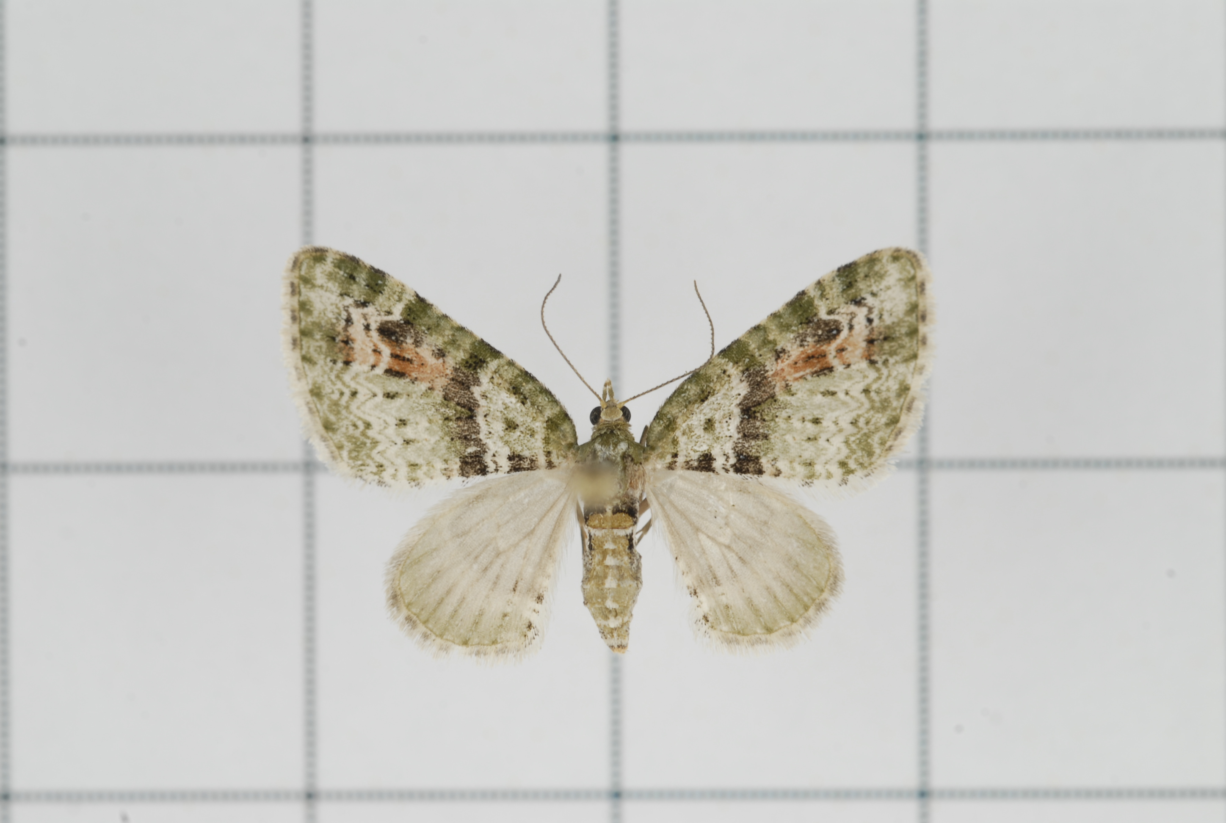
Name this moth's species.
Chloroclystis rubroviridis rubroviridis
